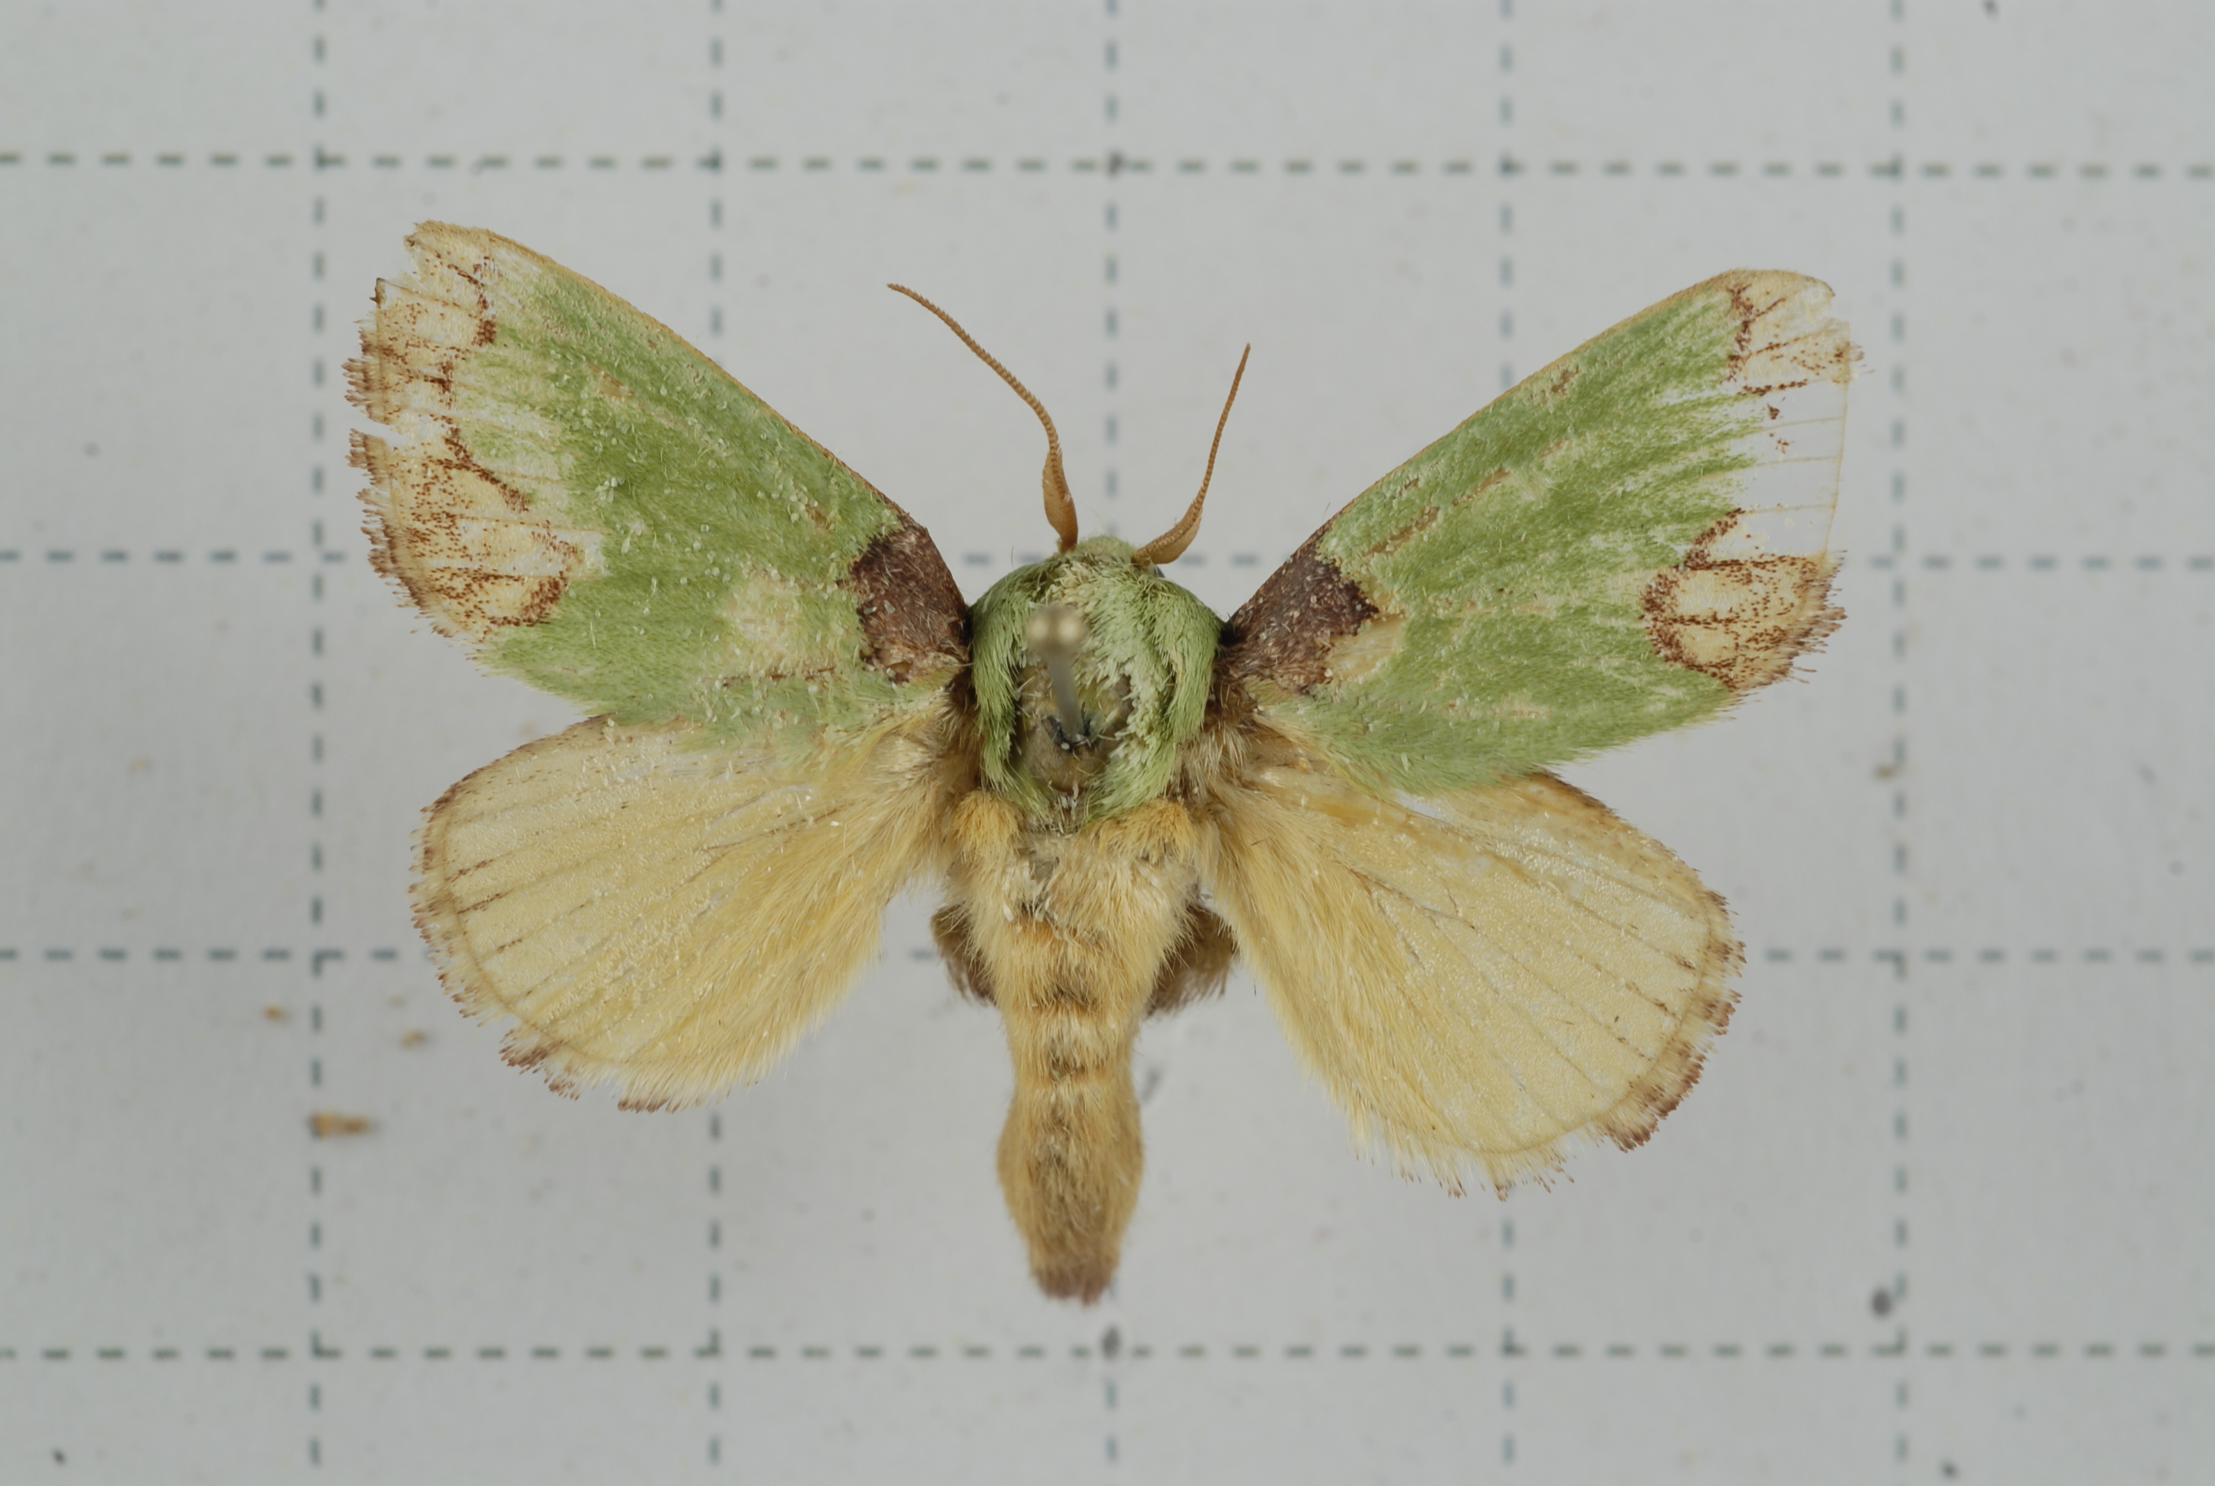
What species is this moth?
Parasa consocia
